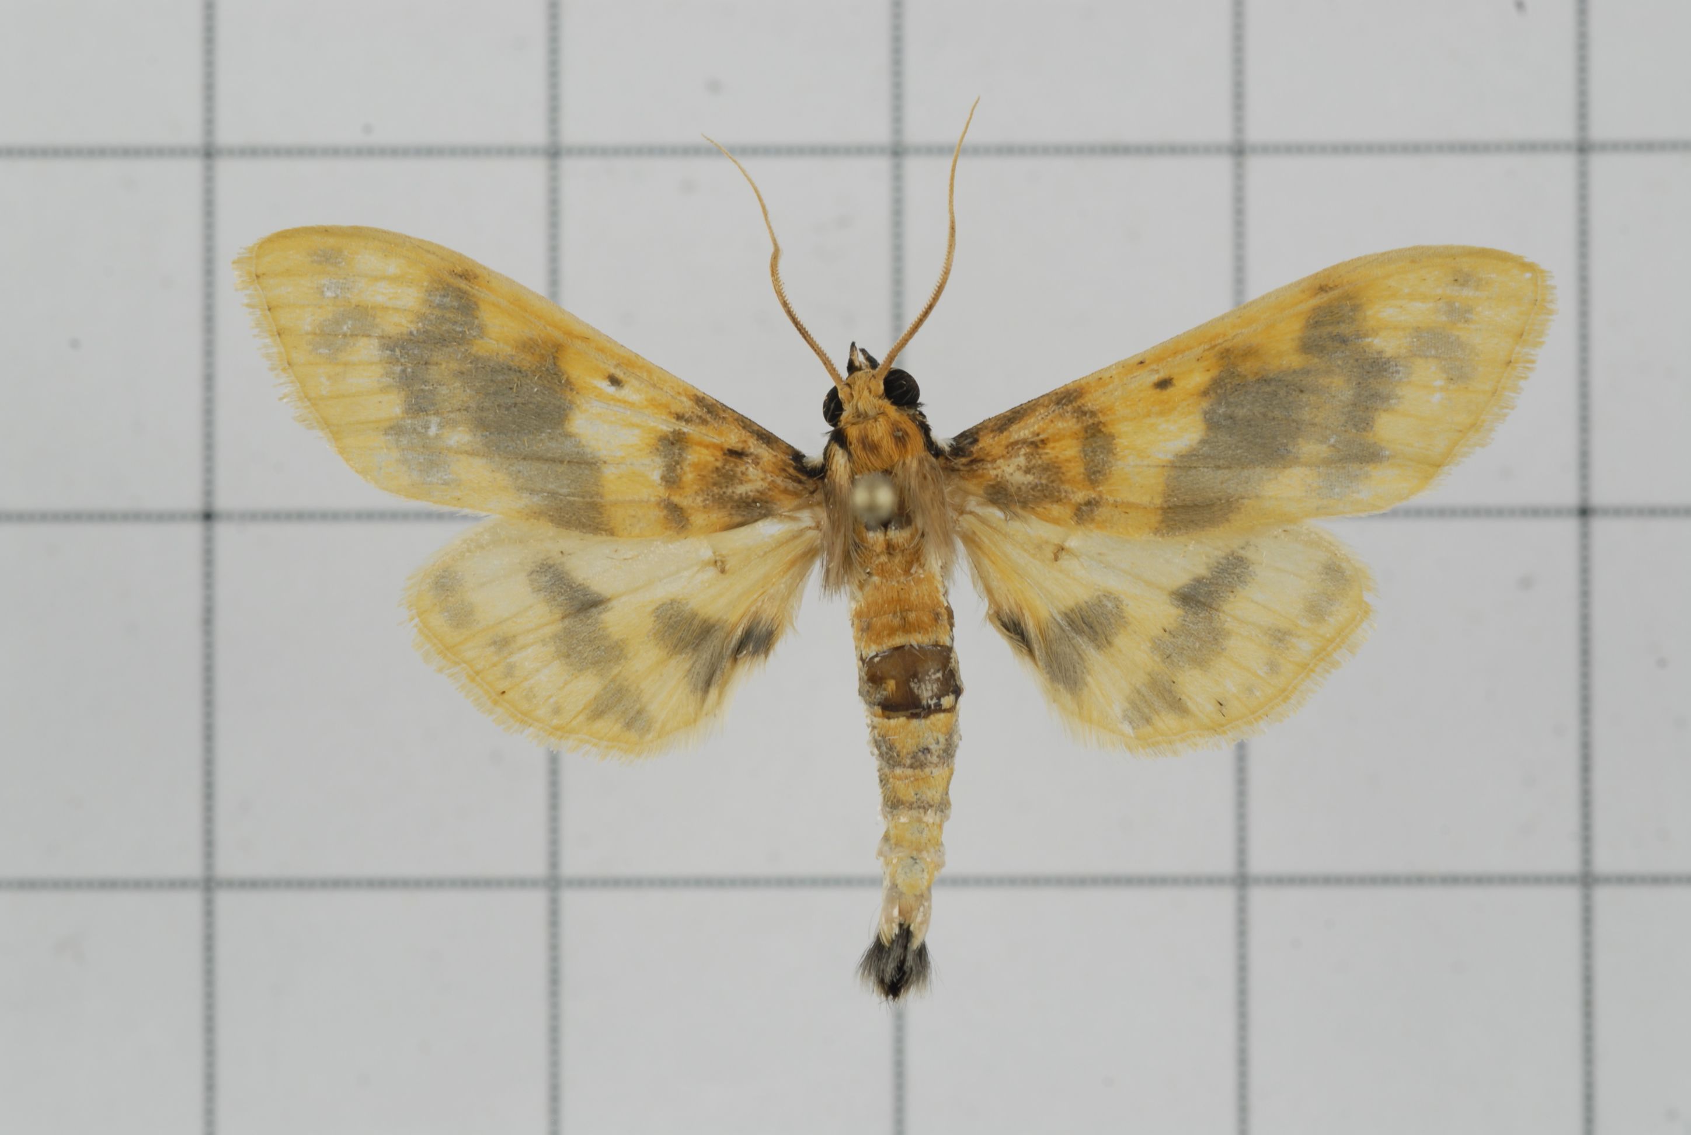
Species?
Pachynoa thoosalis
